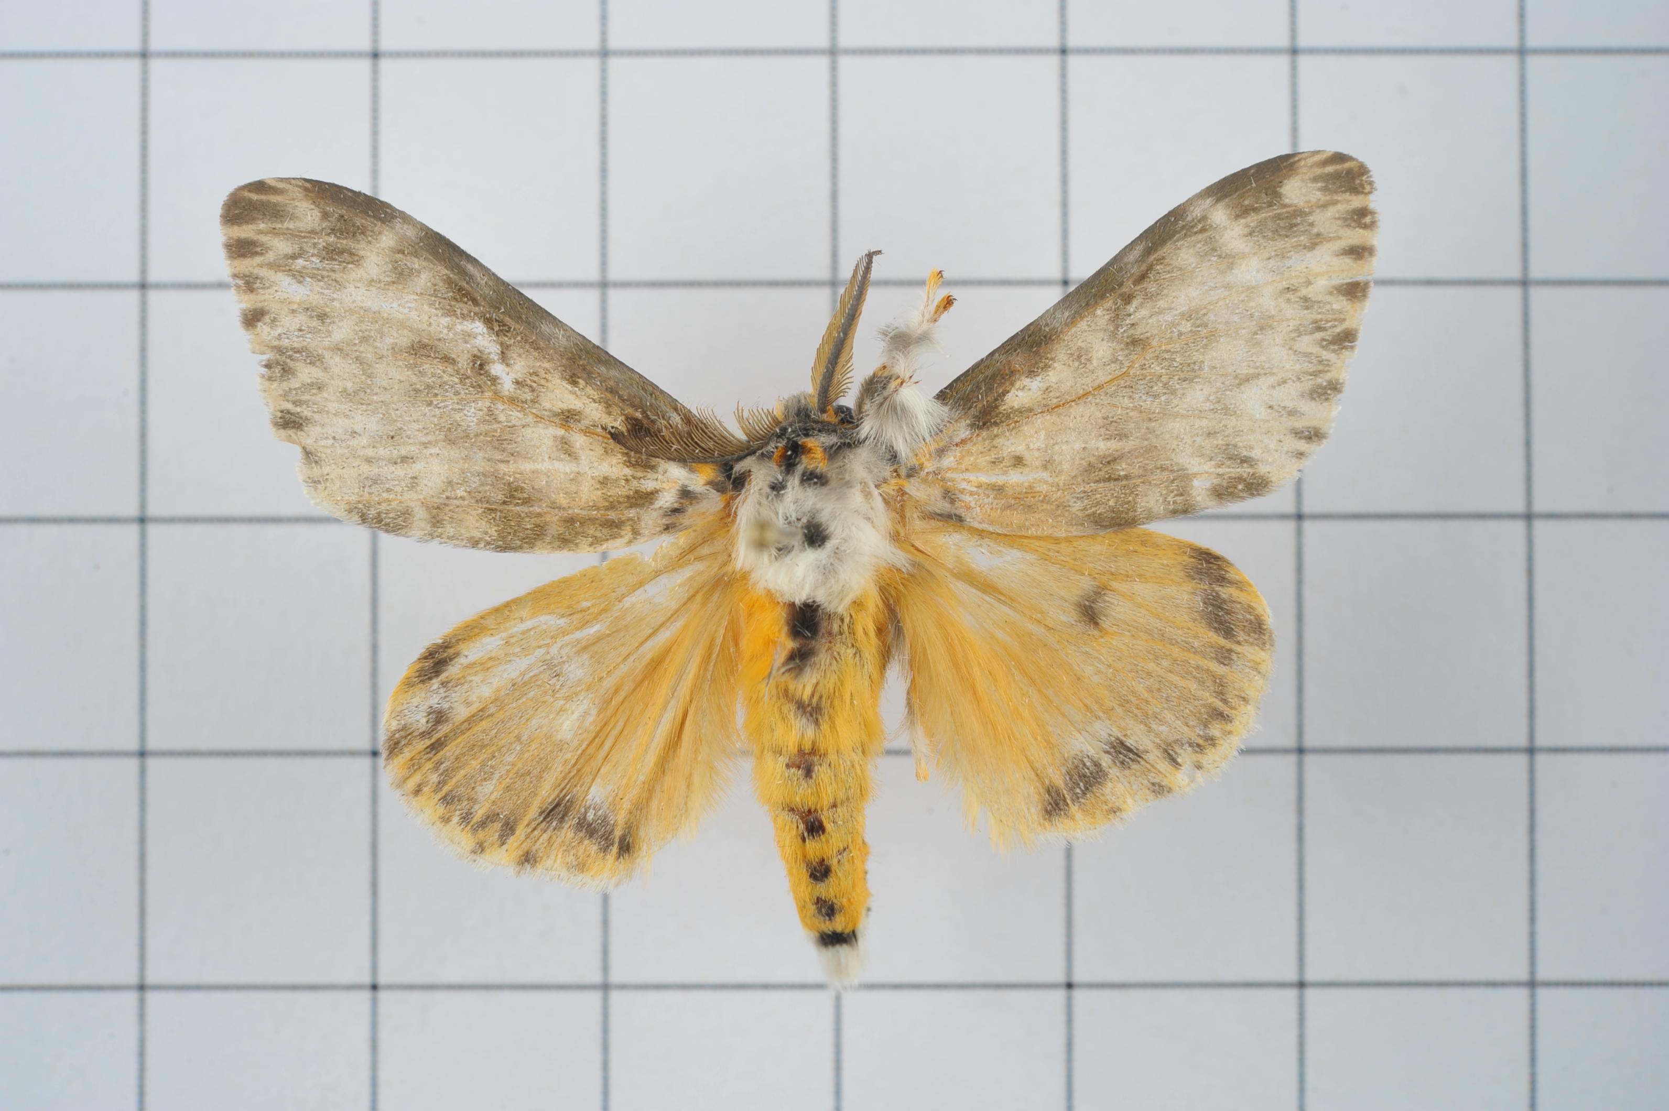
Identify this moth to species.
Lymantria mathura subpallida
